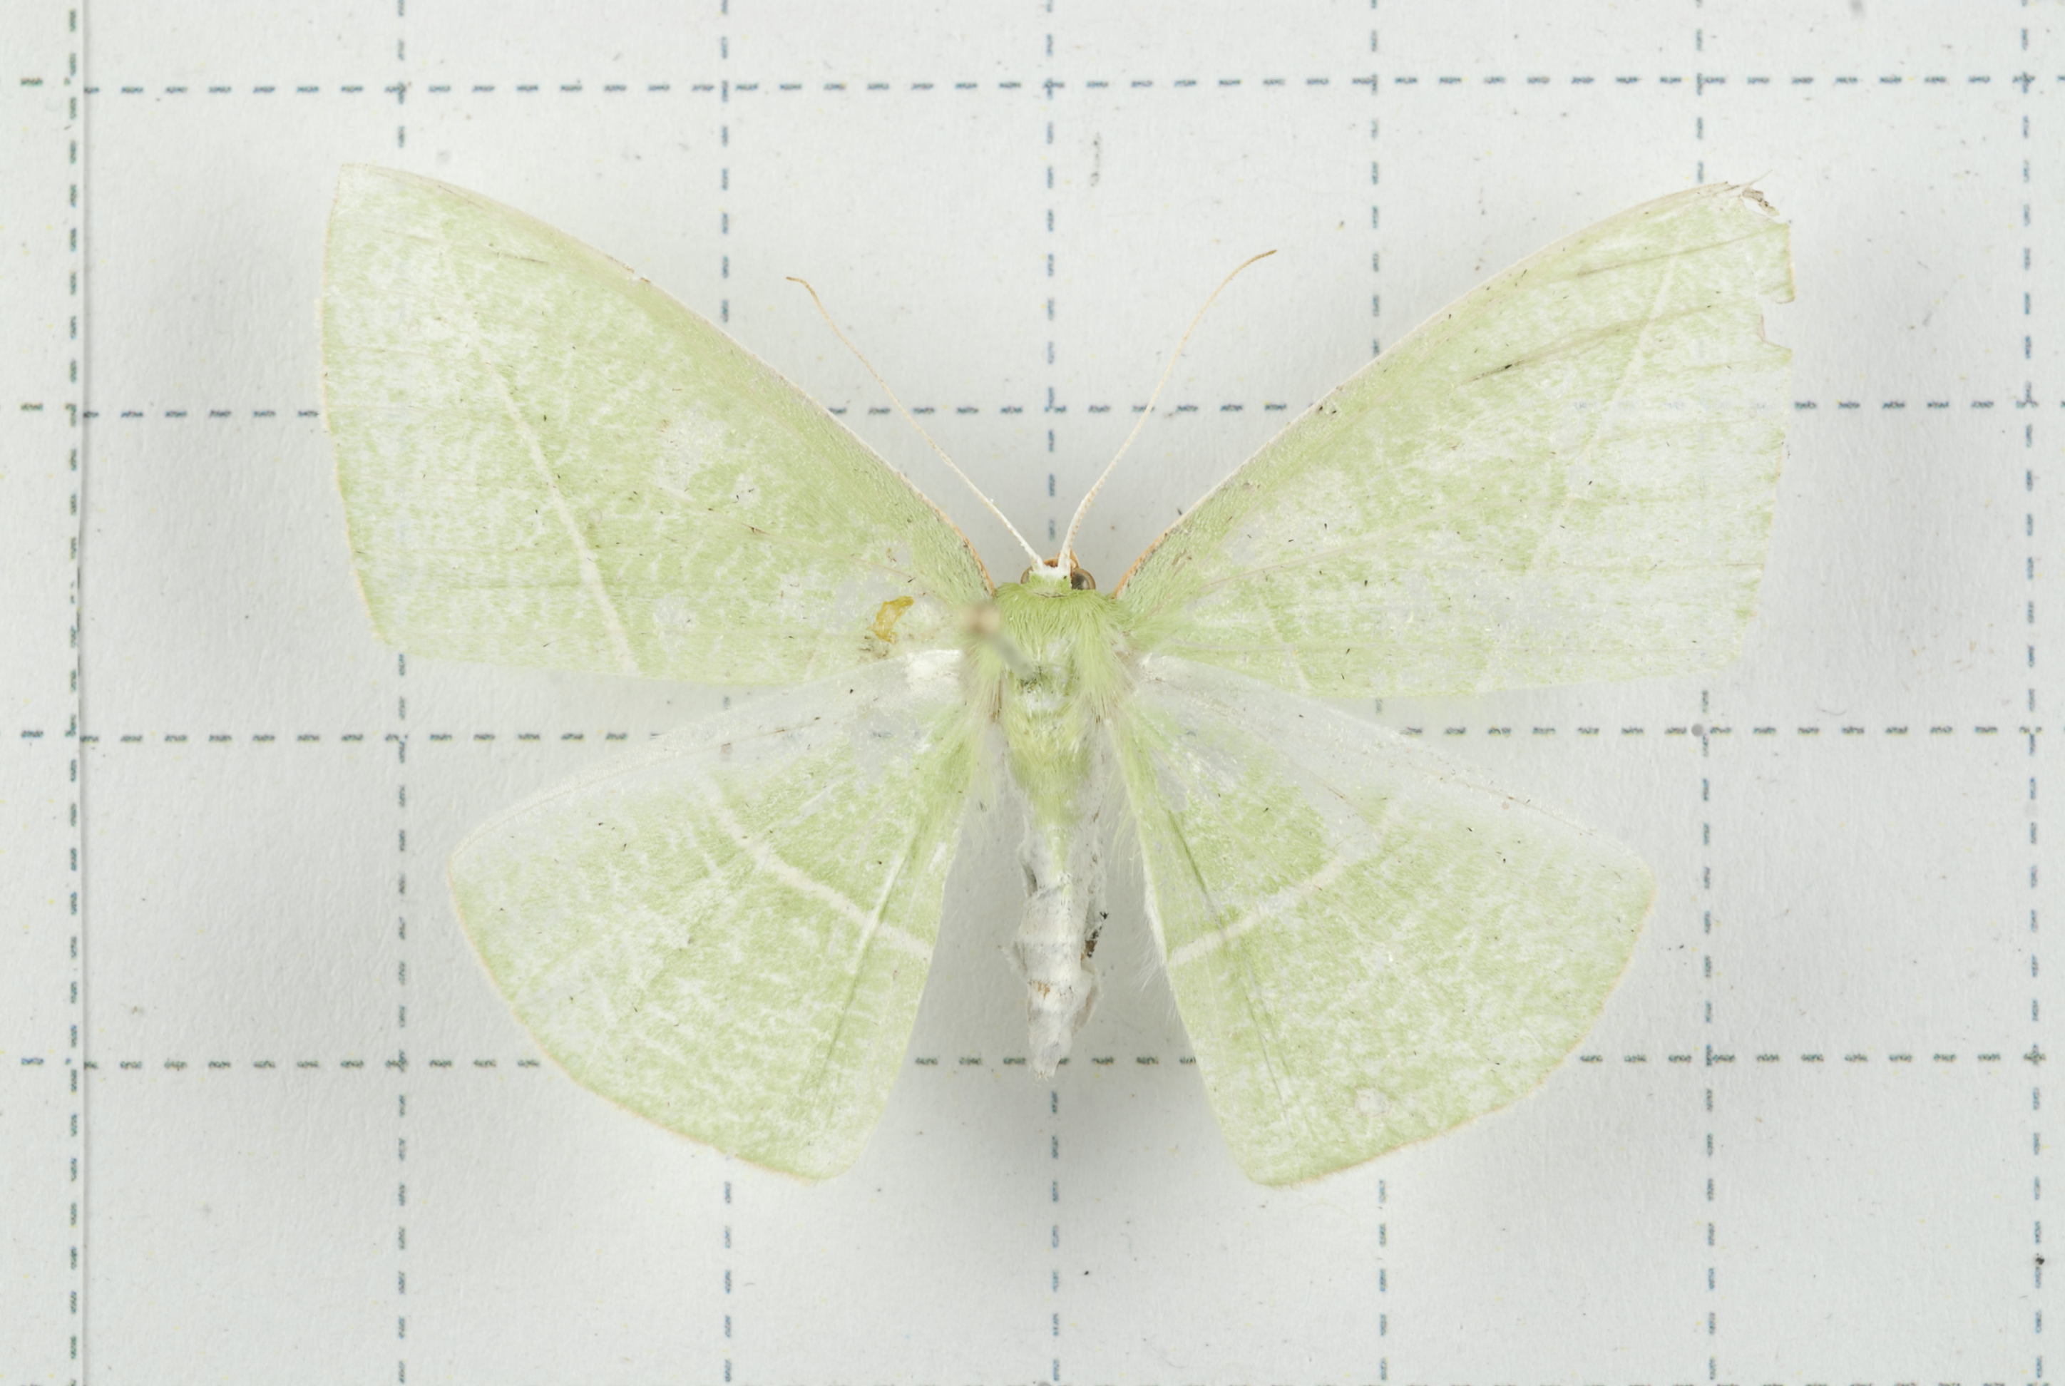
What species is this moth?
Tanaoctenia haliaria
